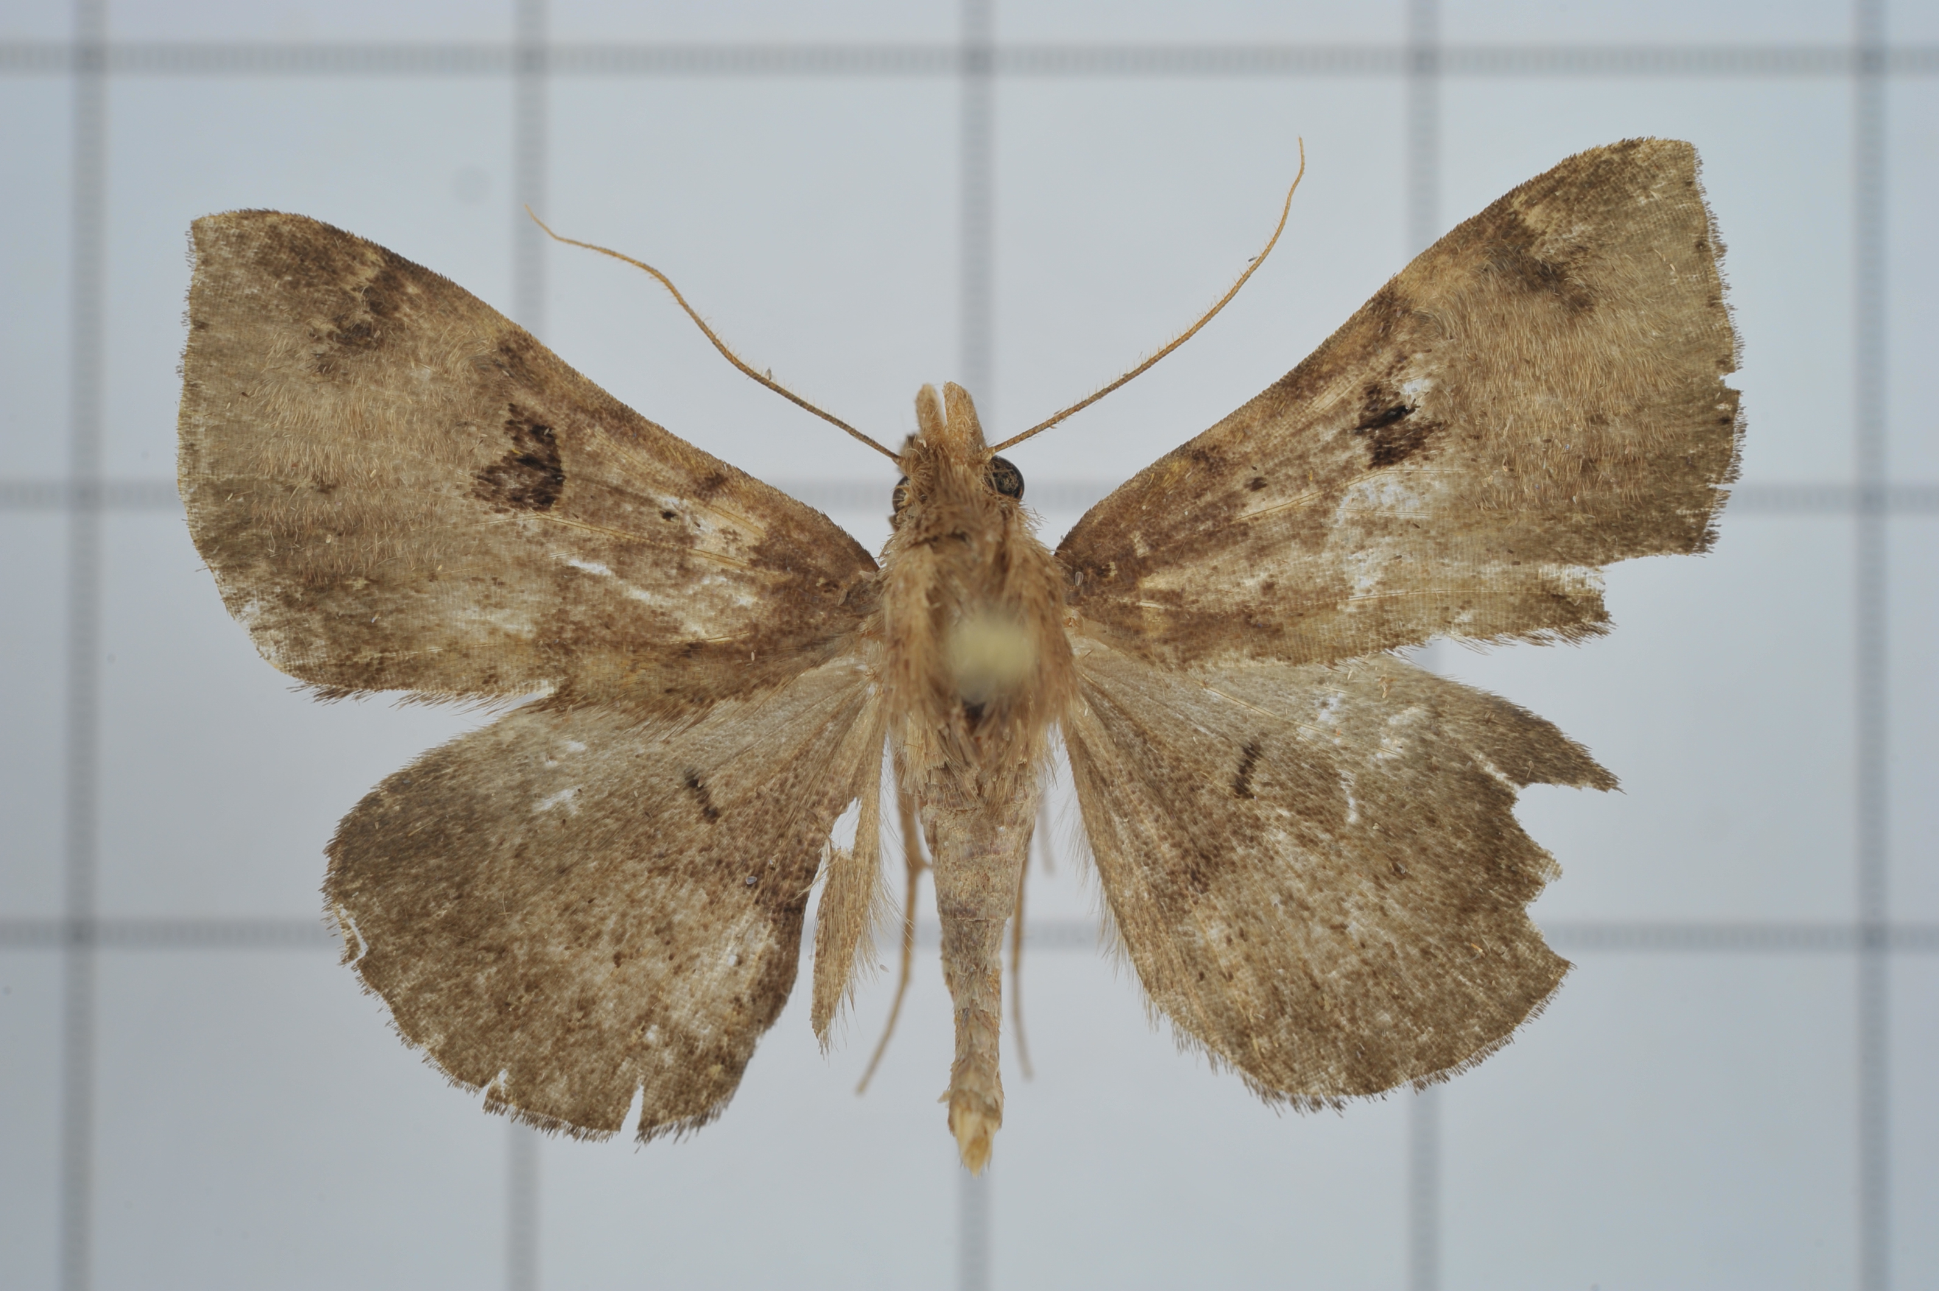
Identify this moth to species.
Mosopia punctilinea
